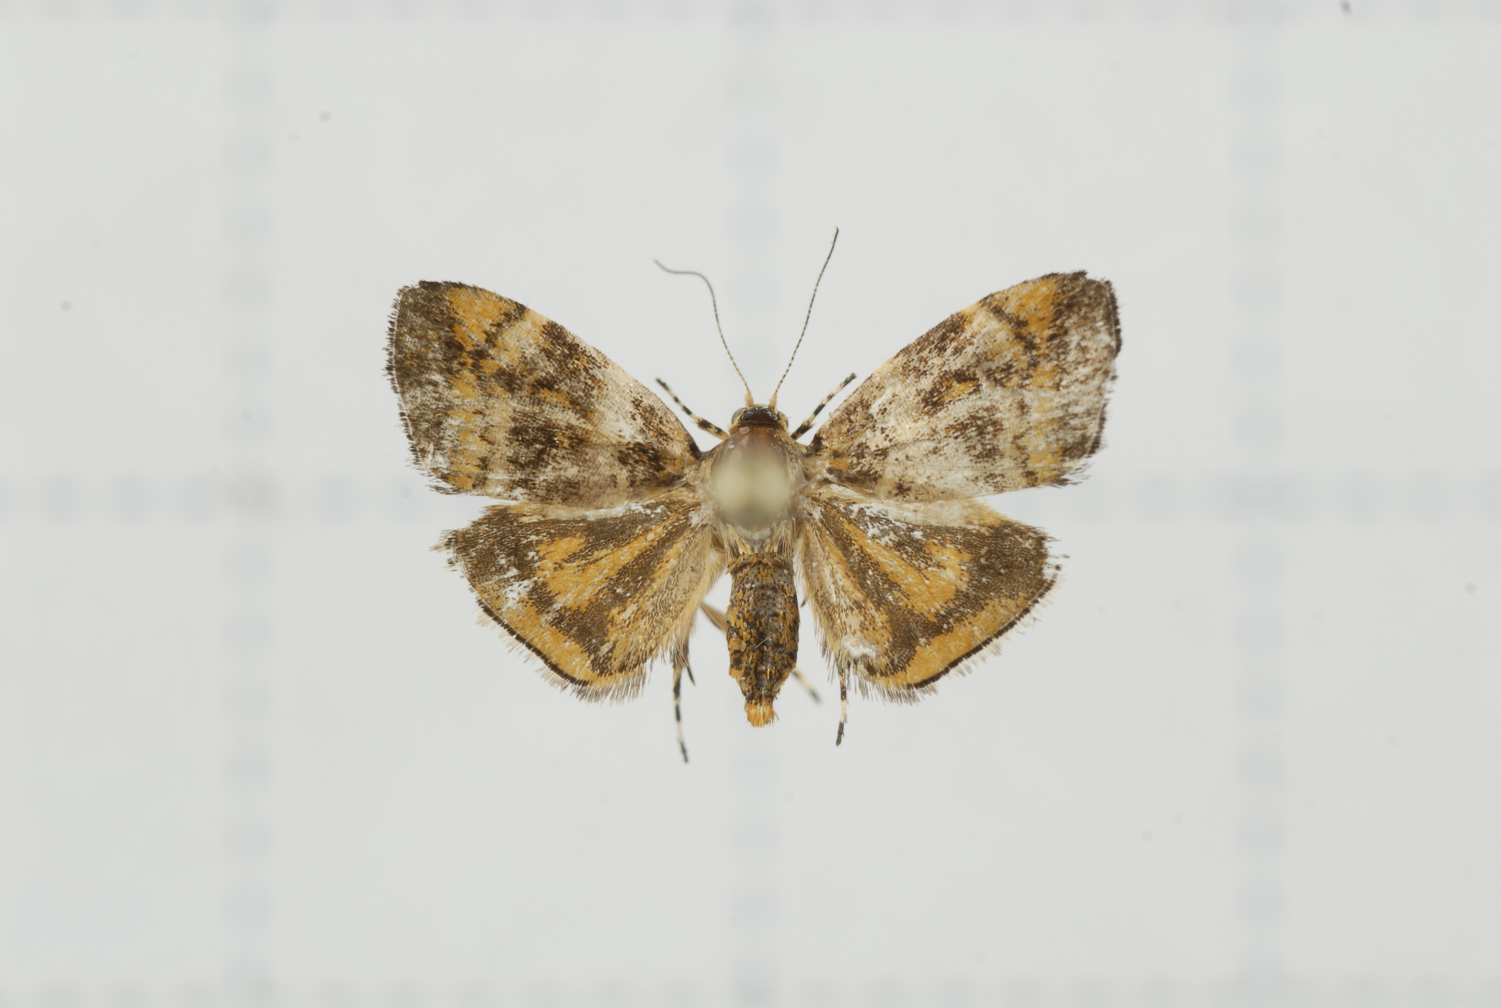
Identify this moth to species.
Choreutis amethystodes
